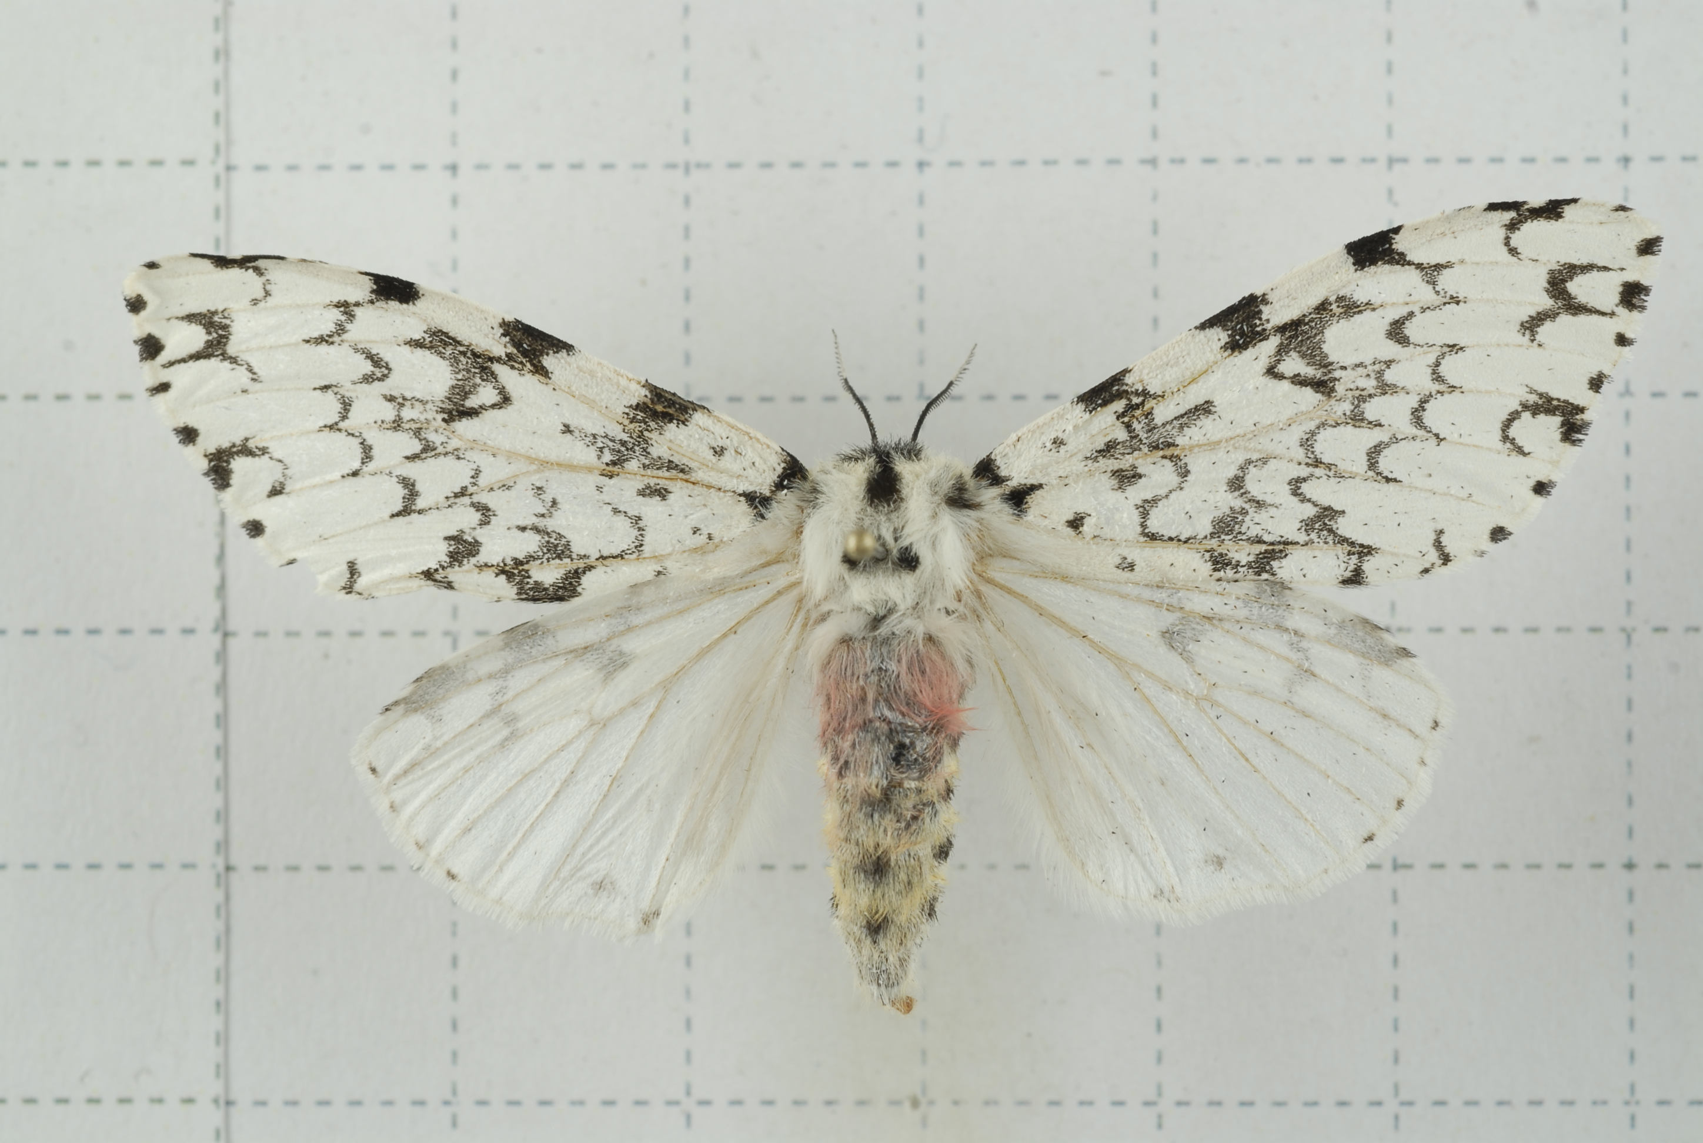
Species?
Lymantria concolor concolor
